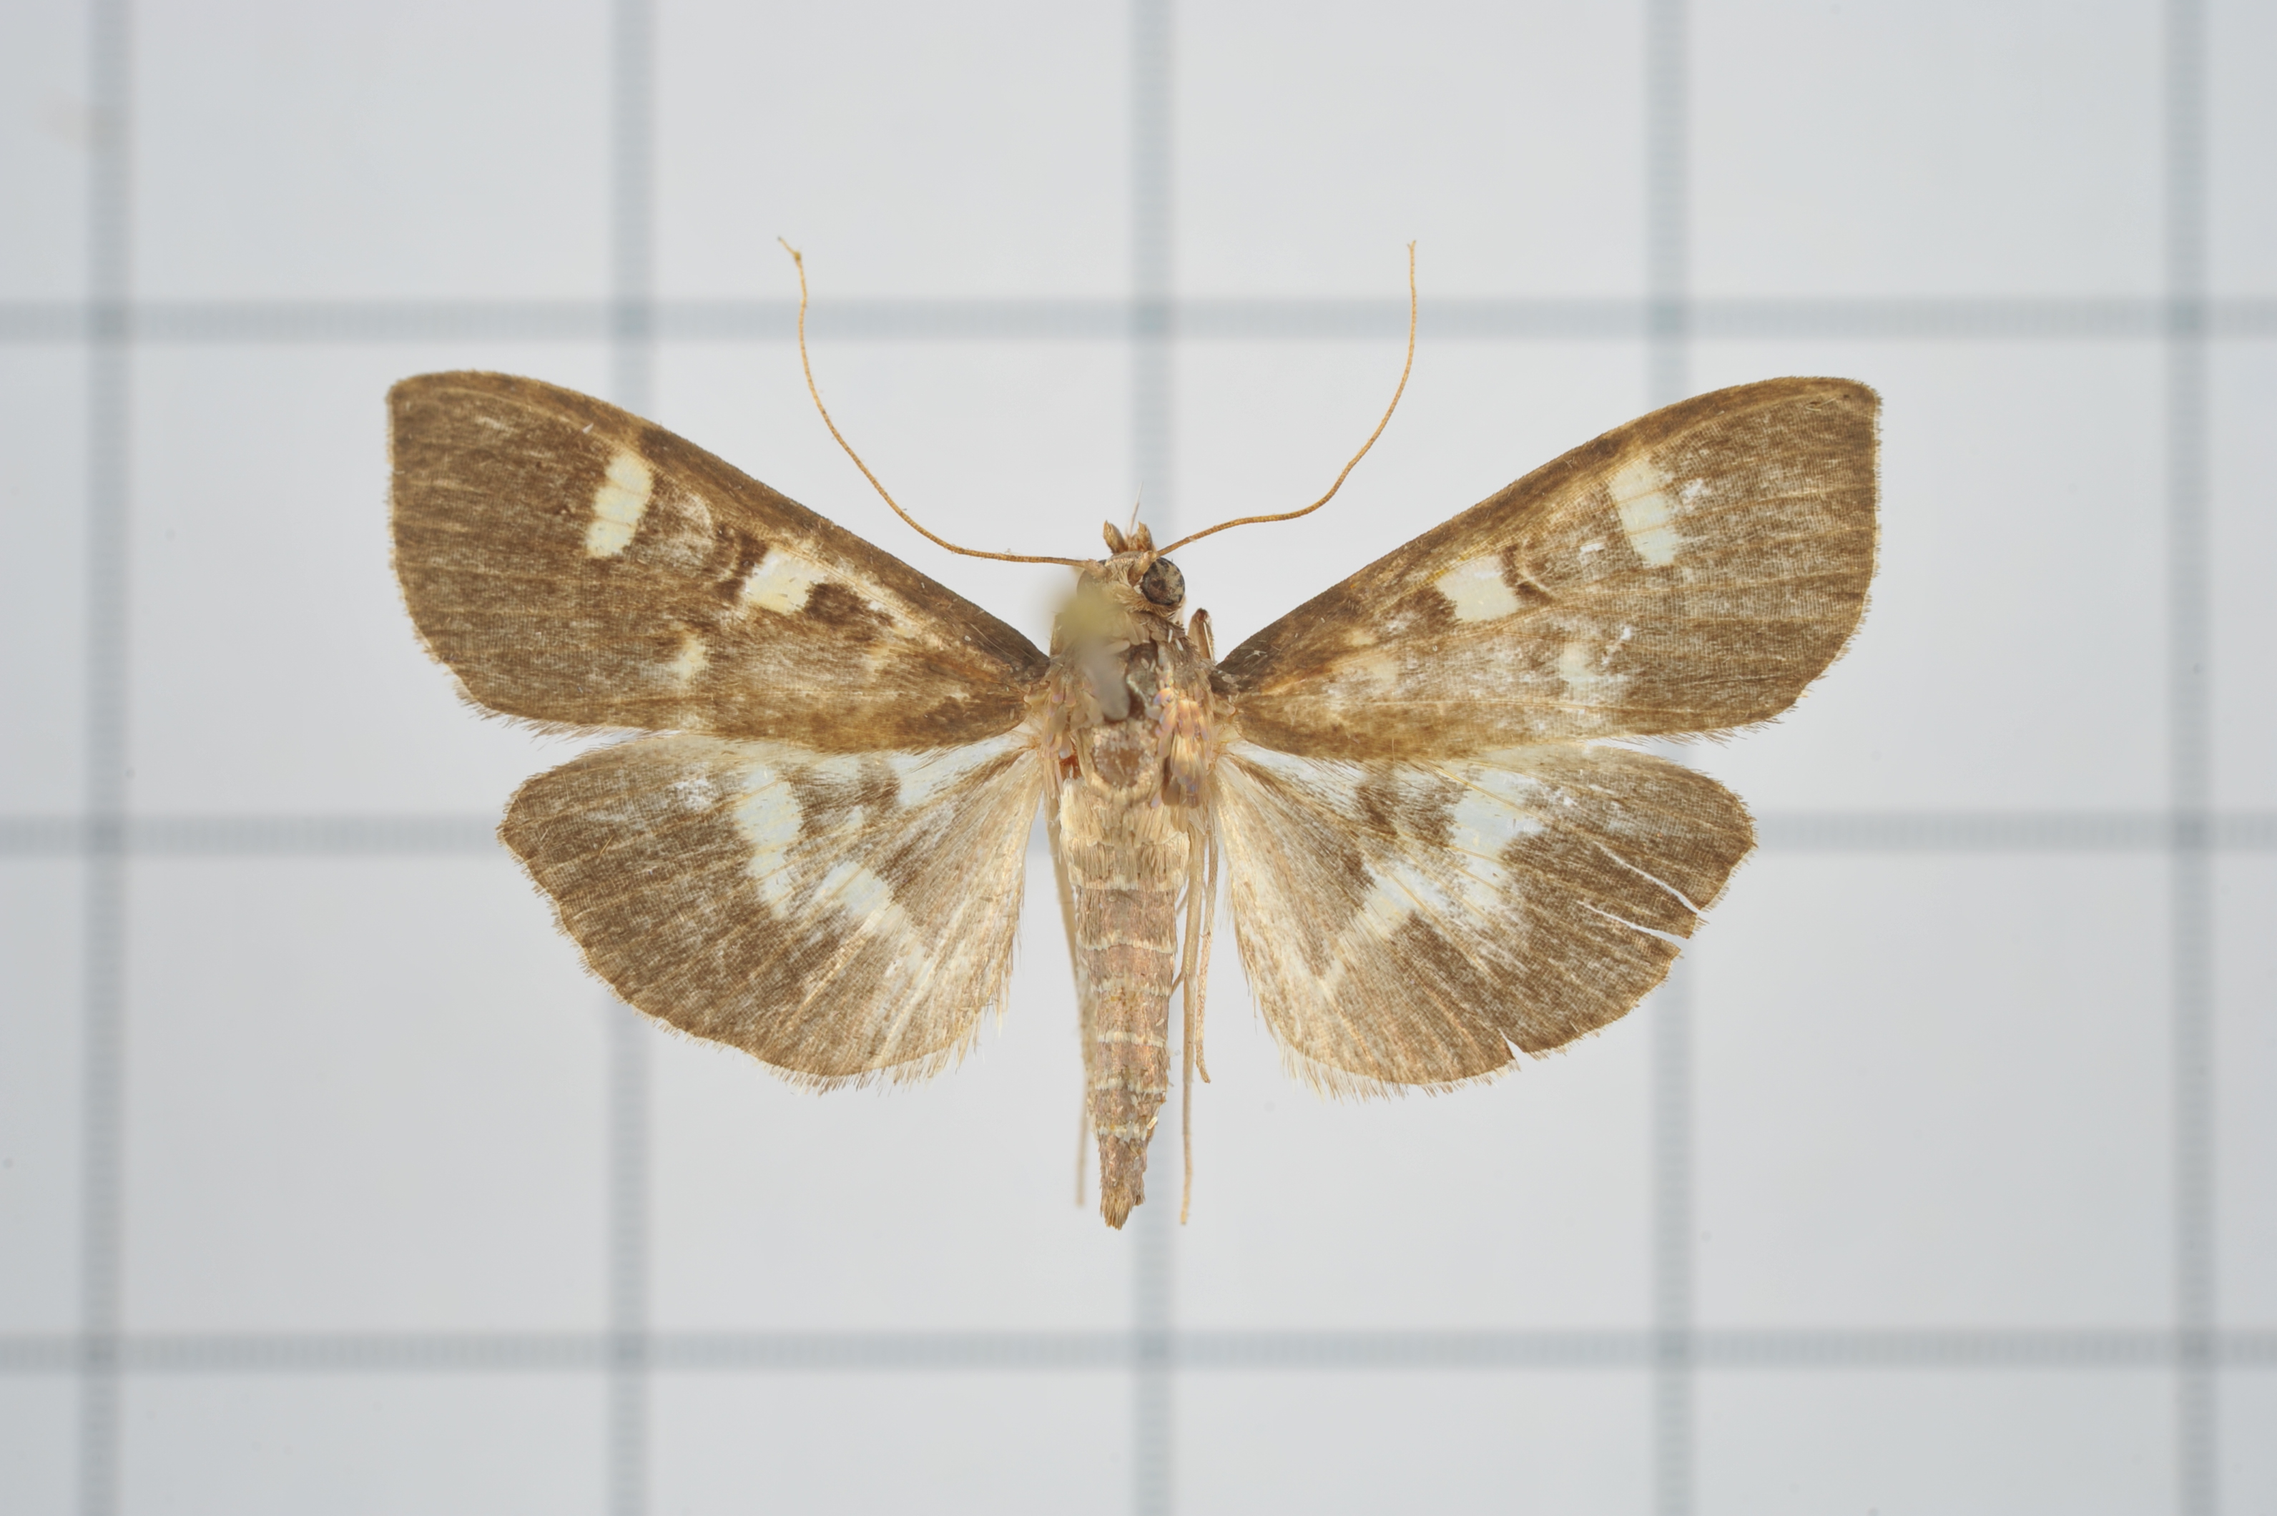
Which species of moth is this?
Herpetogramma luctuosalis
